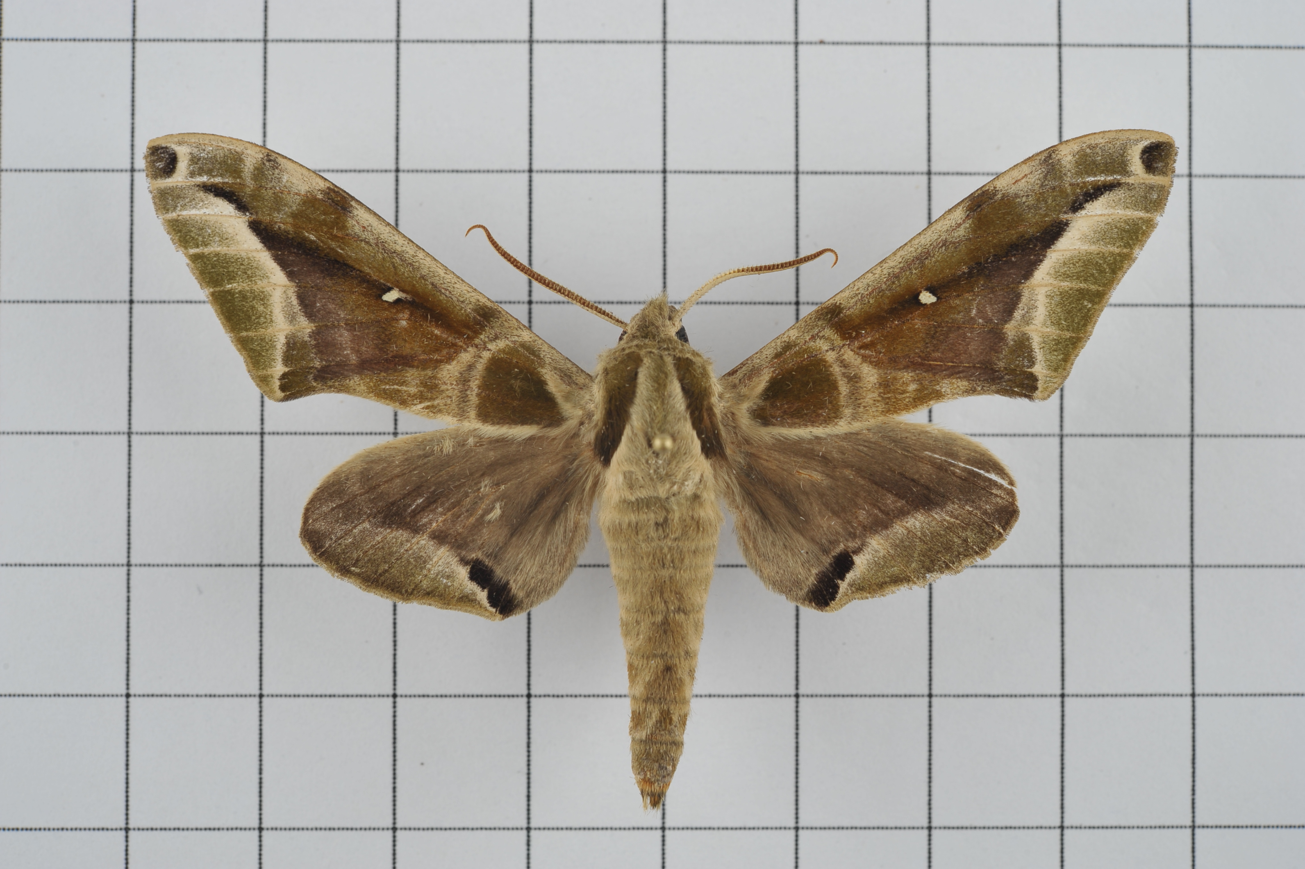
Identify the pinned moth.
Parum colligata
